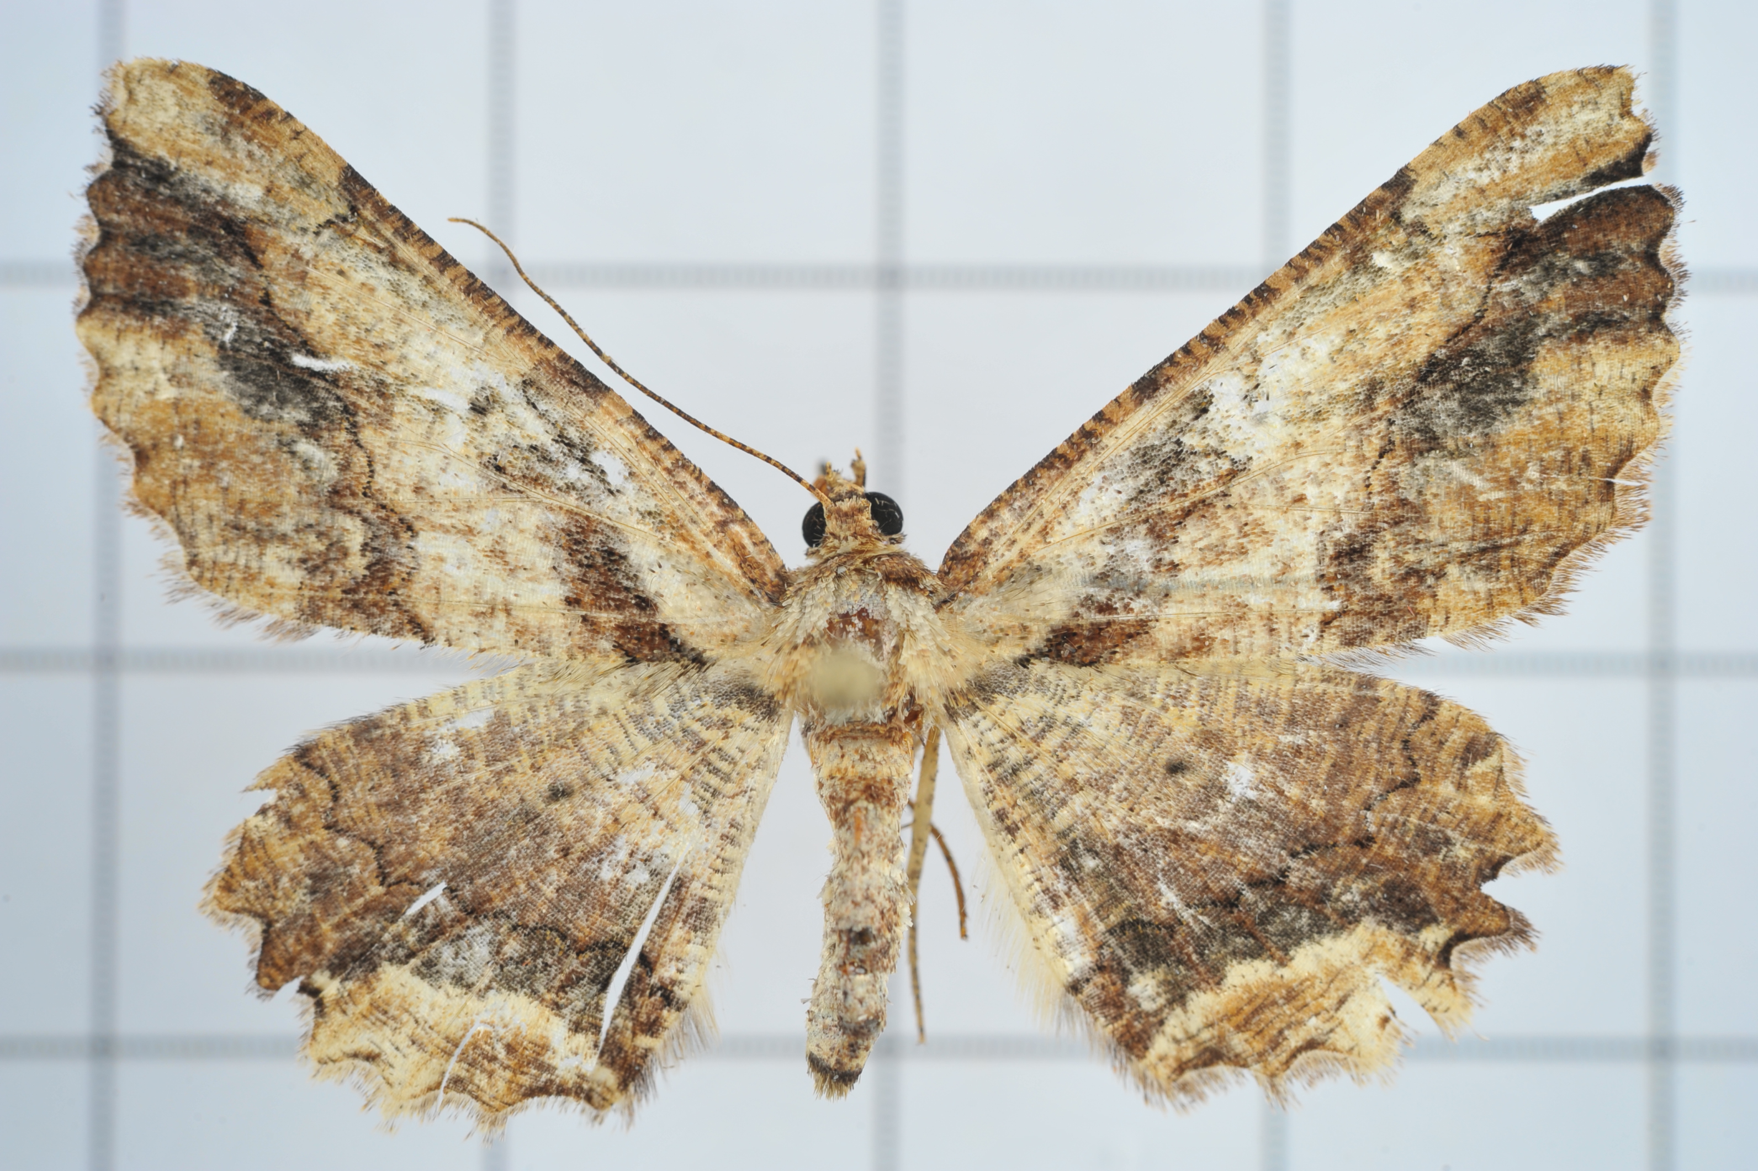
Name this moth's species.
Menophra anaplagiata
